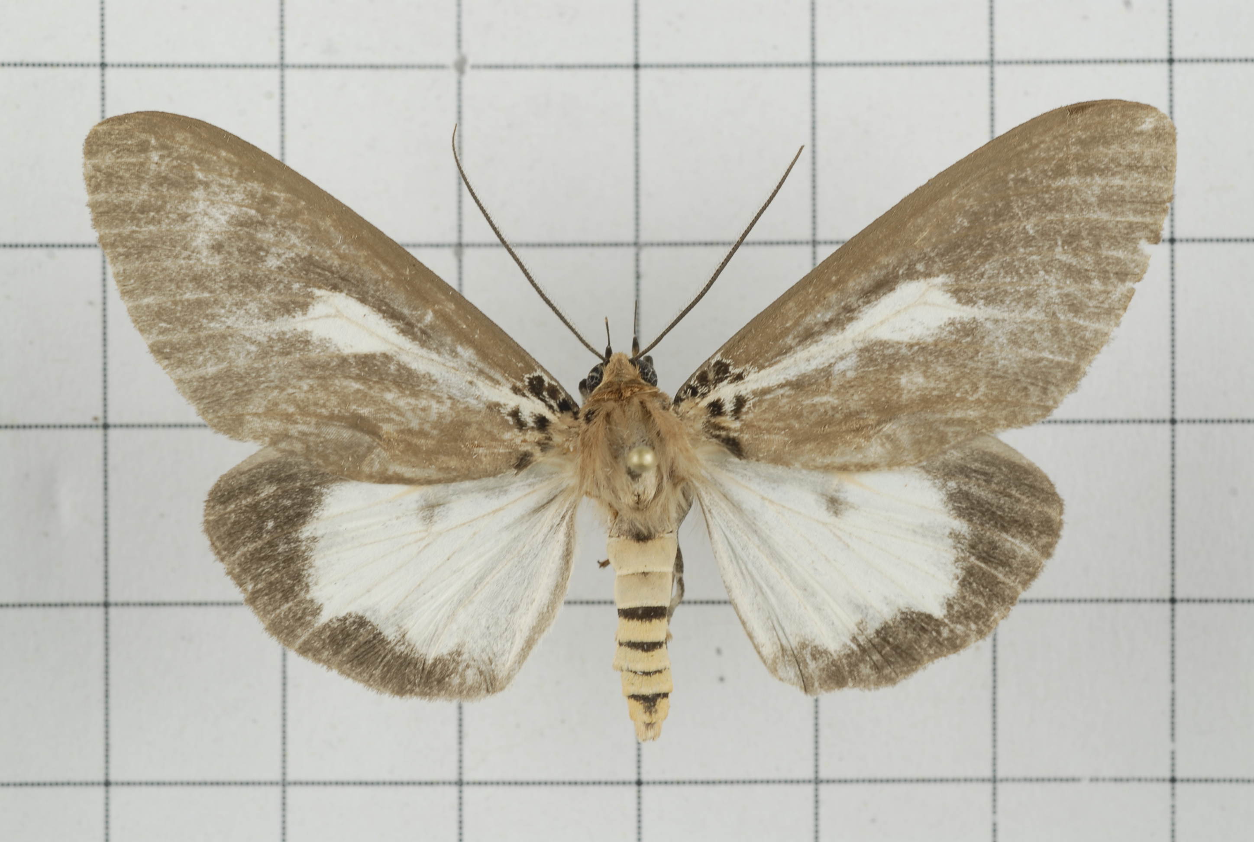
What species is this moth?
Asota heliconia zebrina
